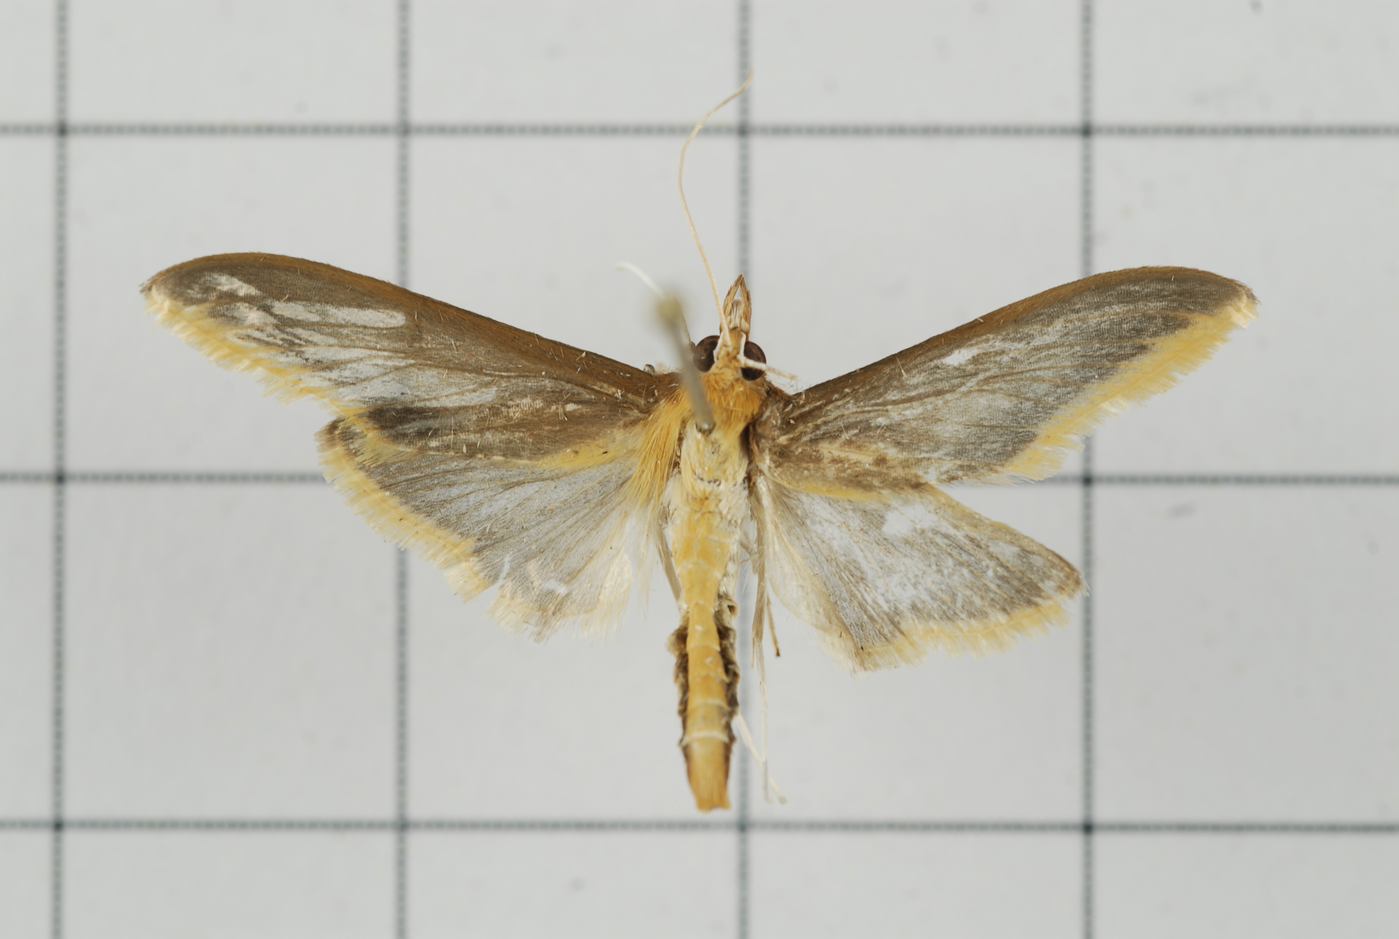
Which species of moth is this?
Circobotys aurealis
